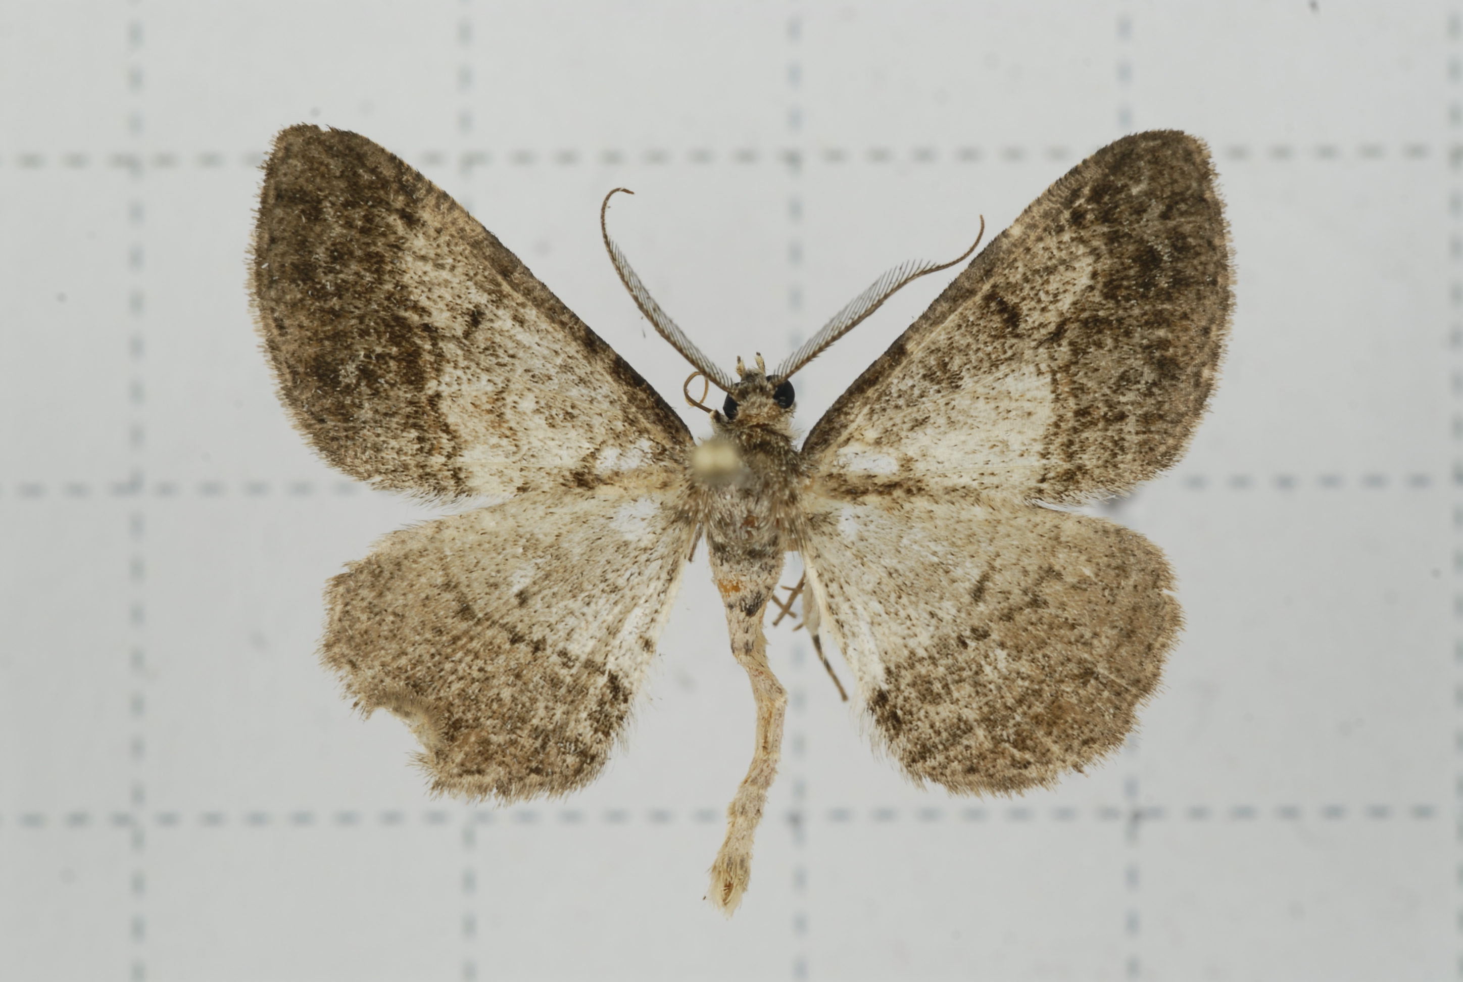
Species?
Alcis ectogramma
